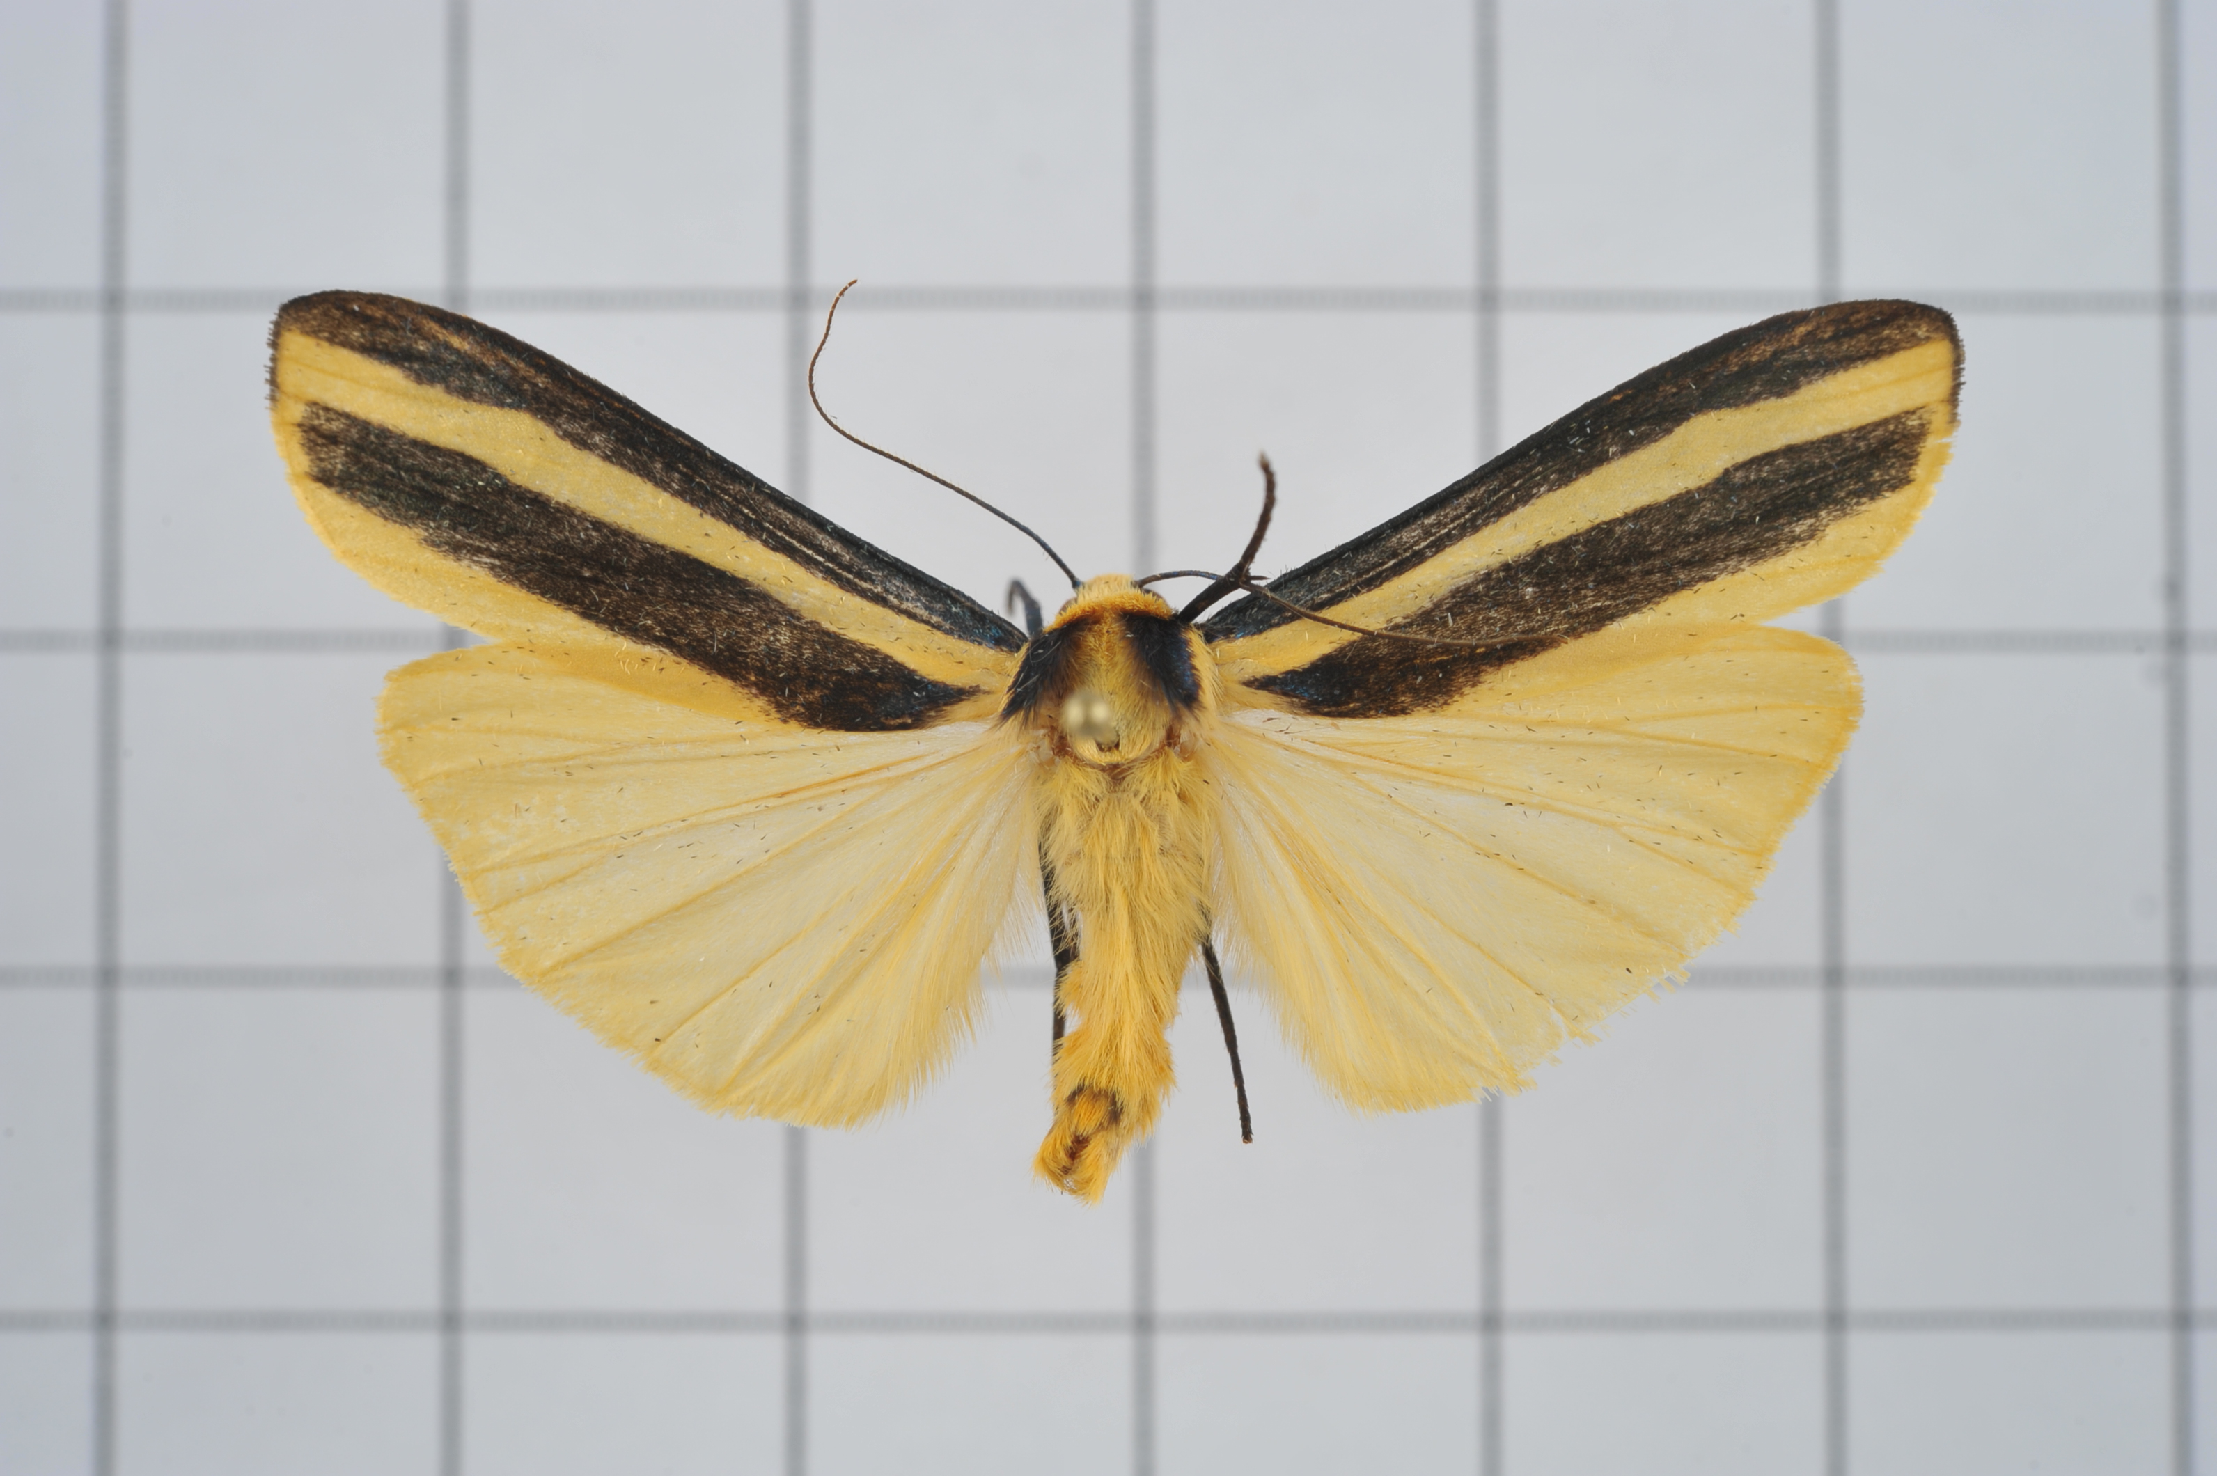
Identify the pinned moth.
Chrysorabdia vilemani
